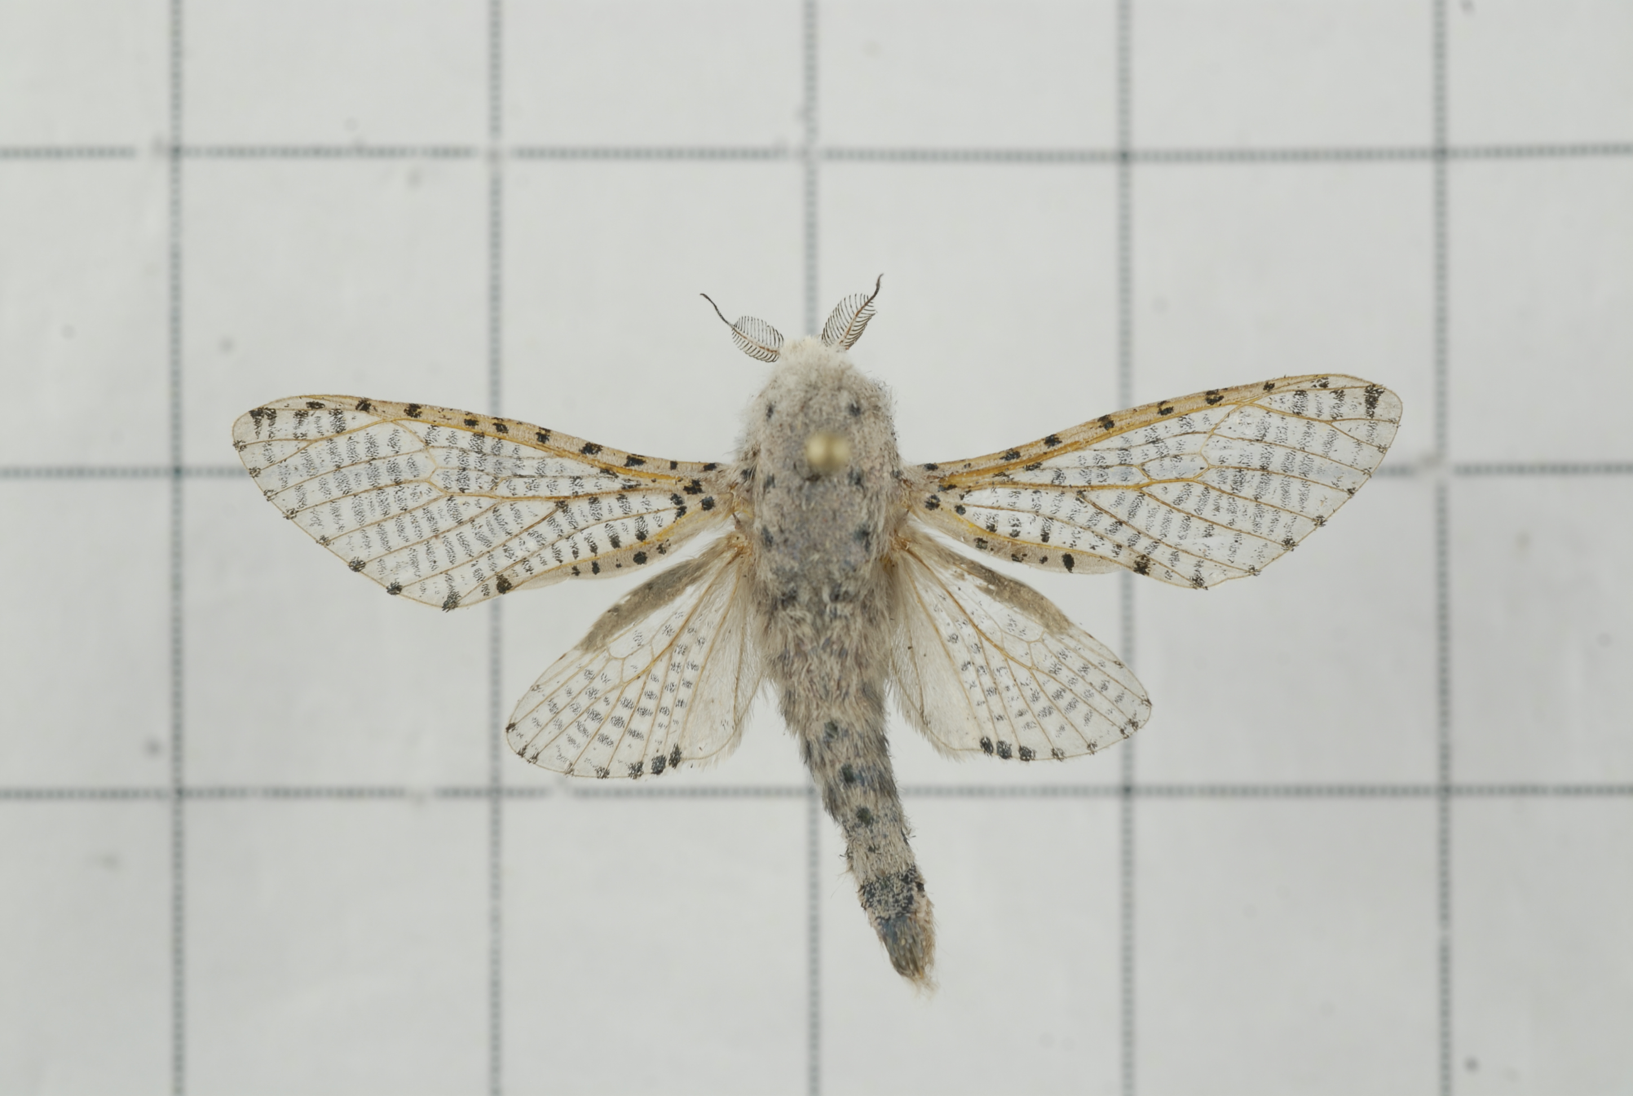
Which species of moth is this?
Polyphagozerra coffeae
